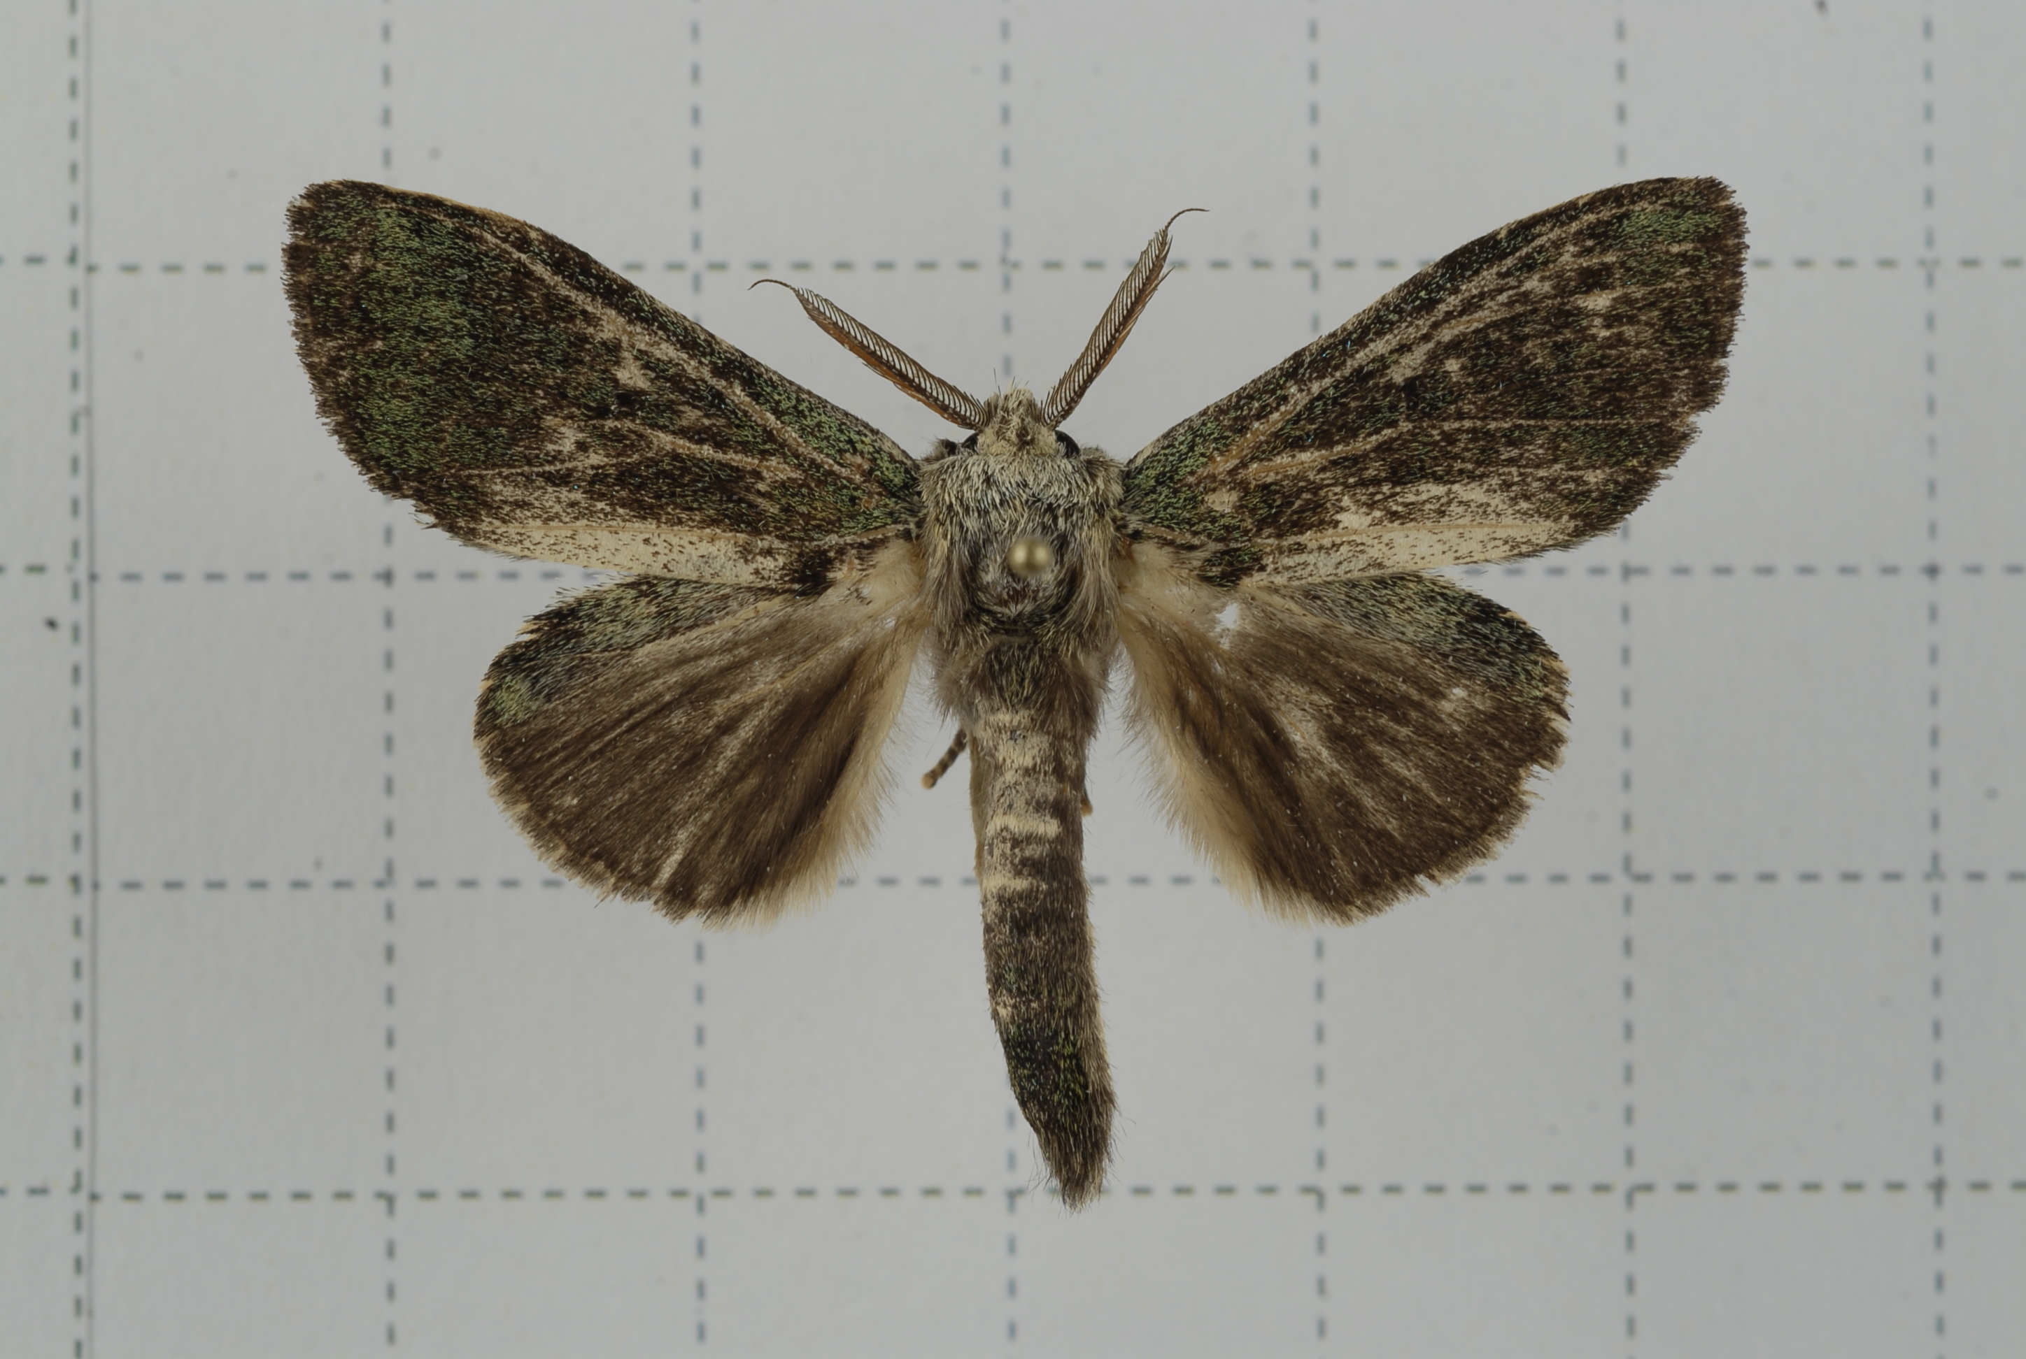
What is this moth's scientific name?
Syntypistis viridipicta
